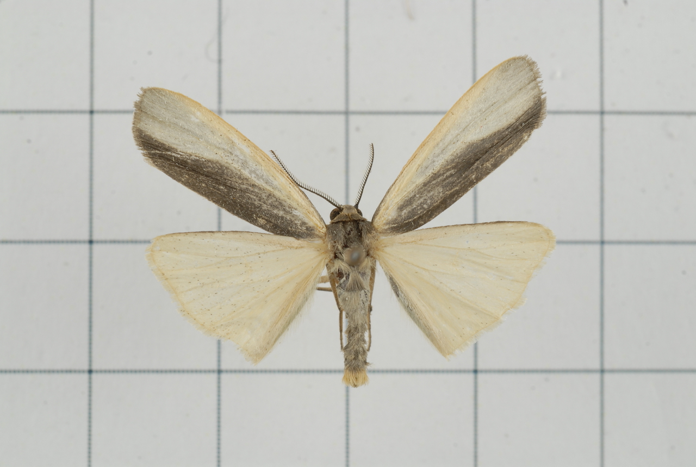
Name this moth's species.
Hesudra divisa
